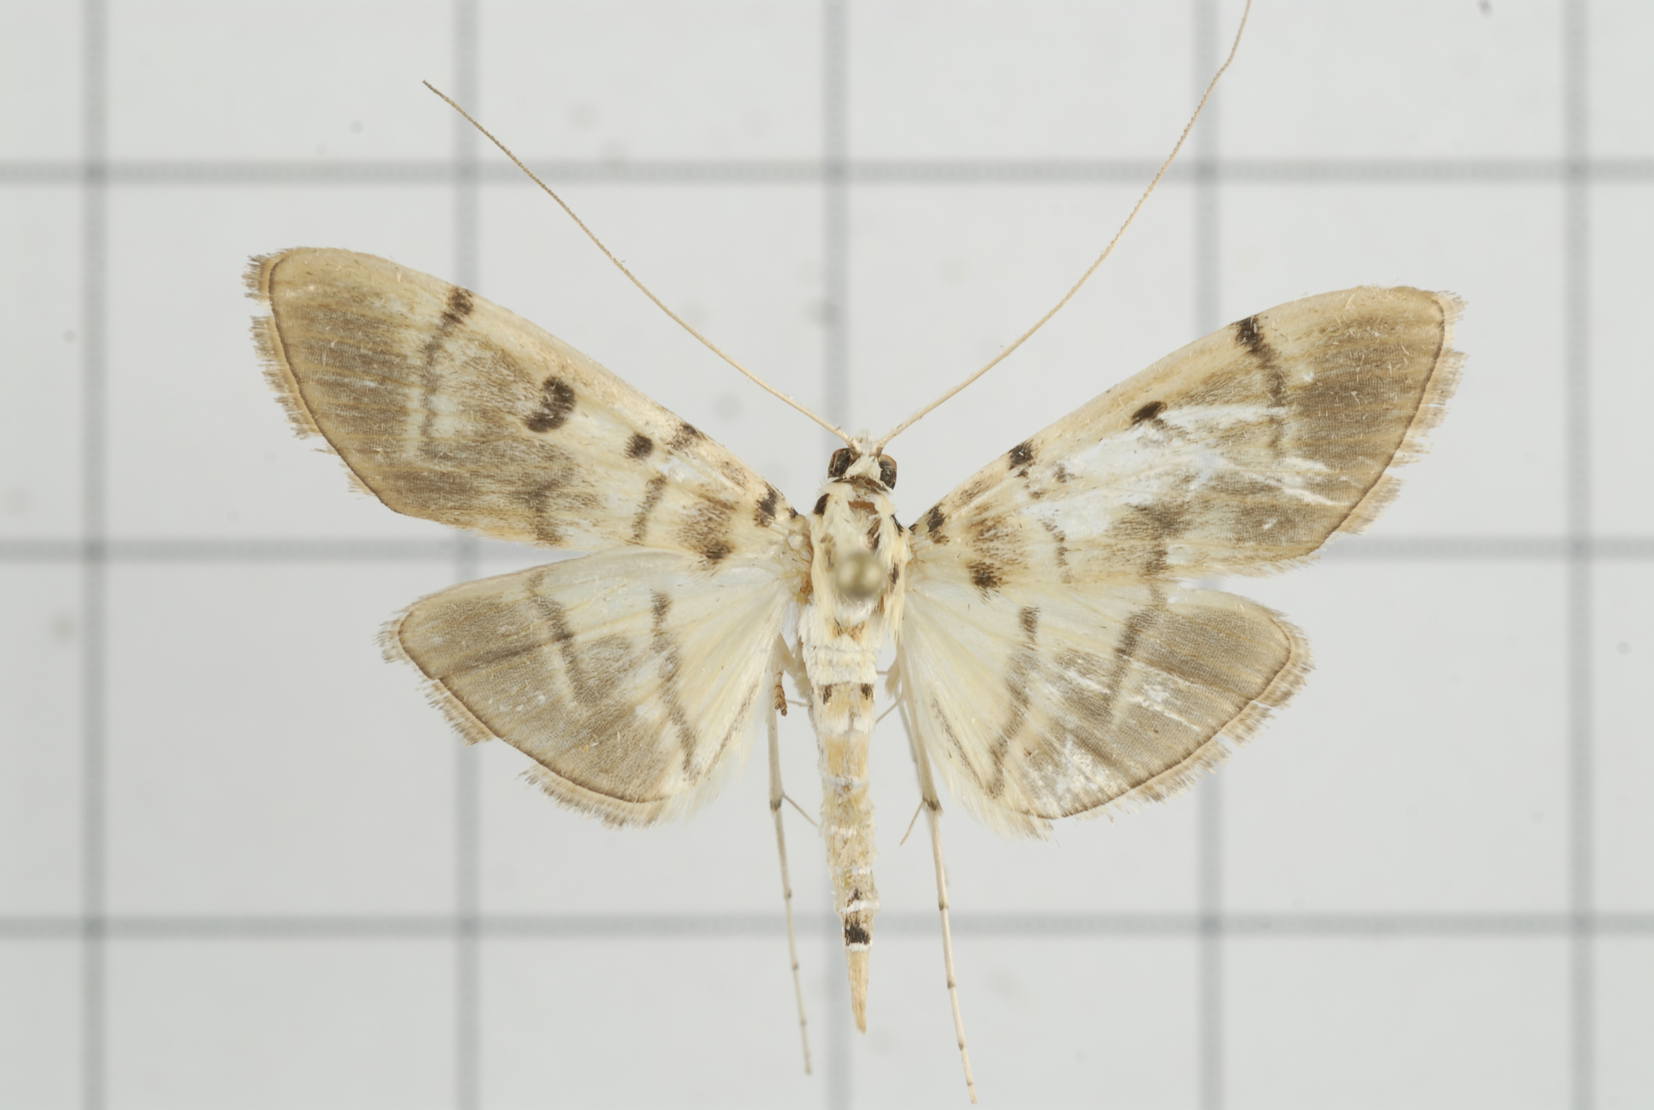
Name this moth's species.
Dichocrocis definita
